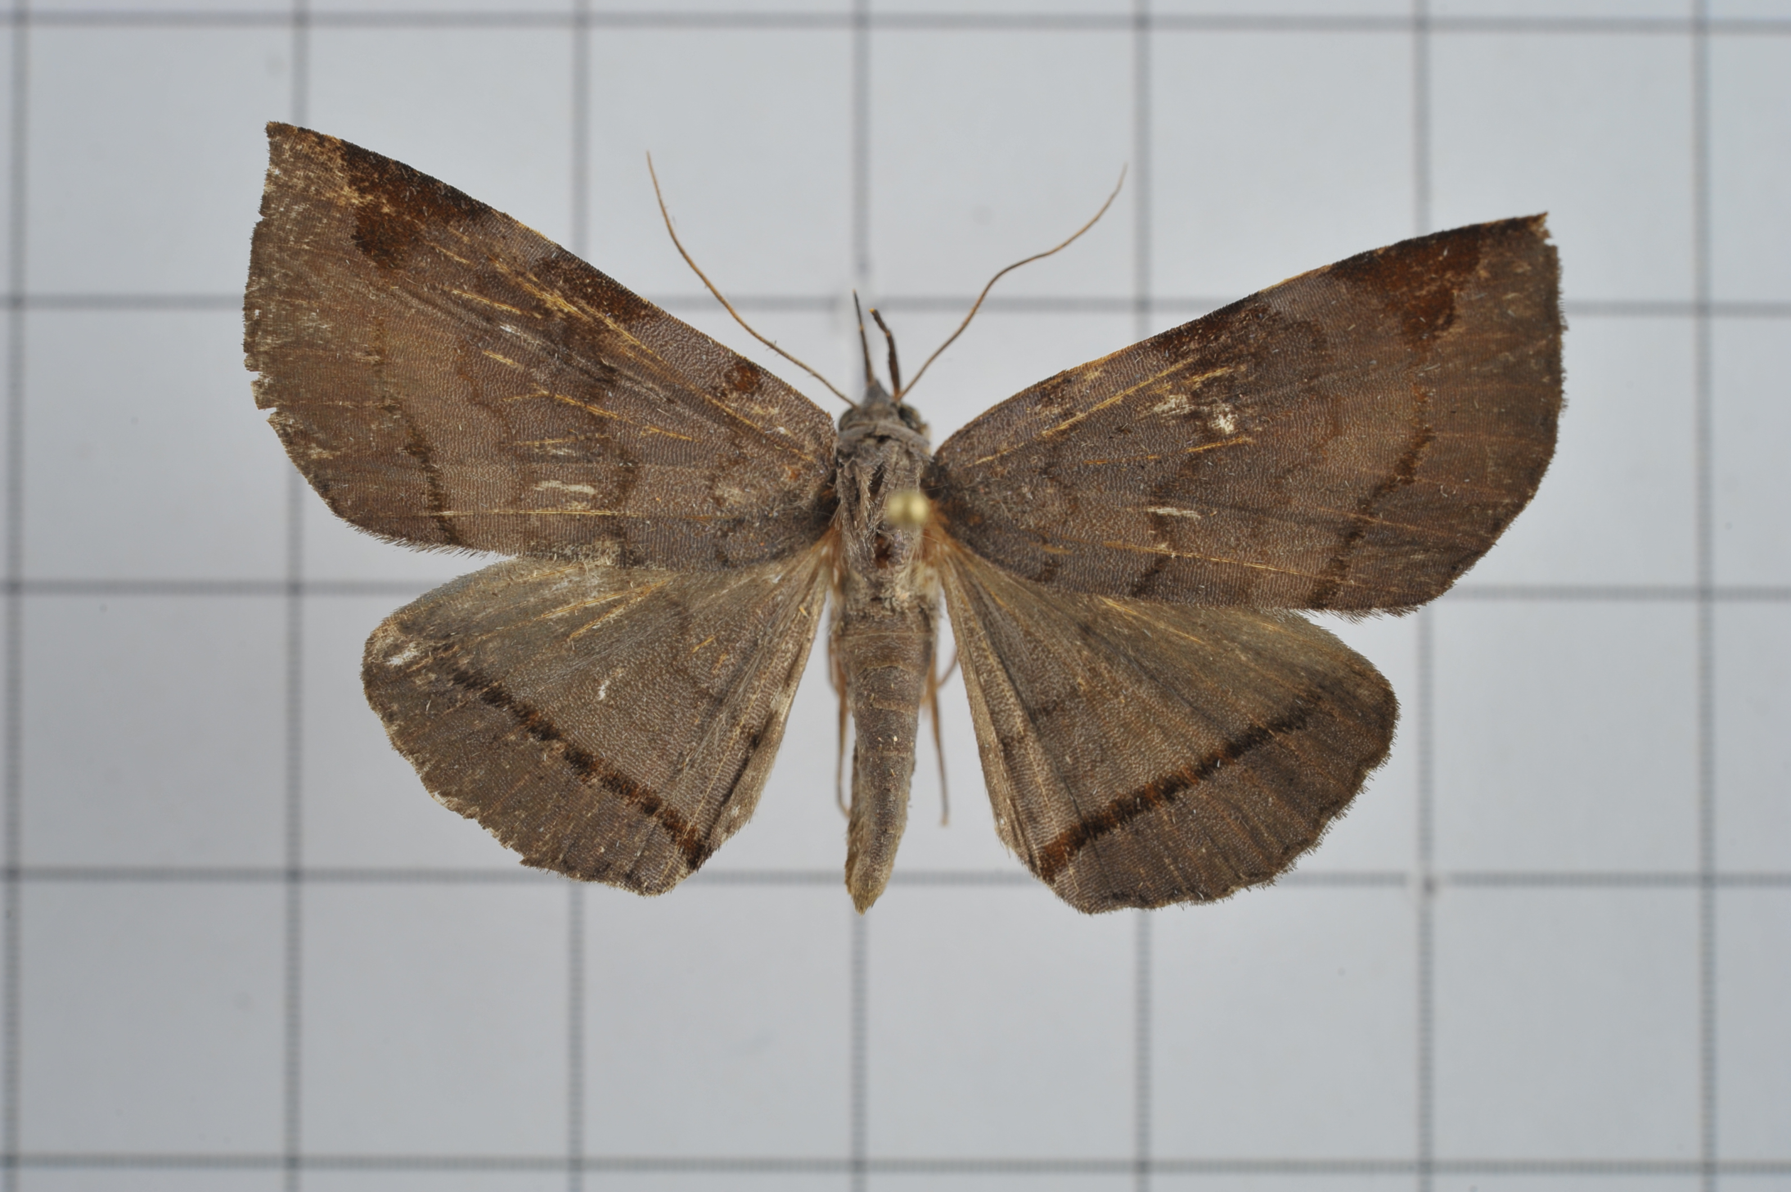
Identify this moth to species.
Mecodina subcostalis
